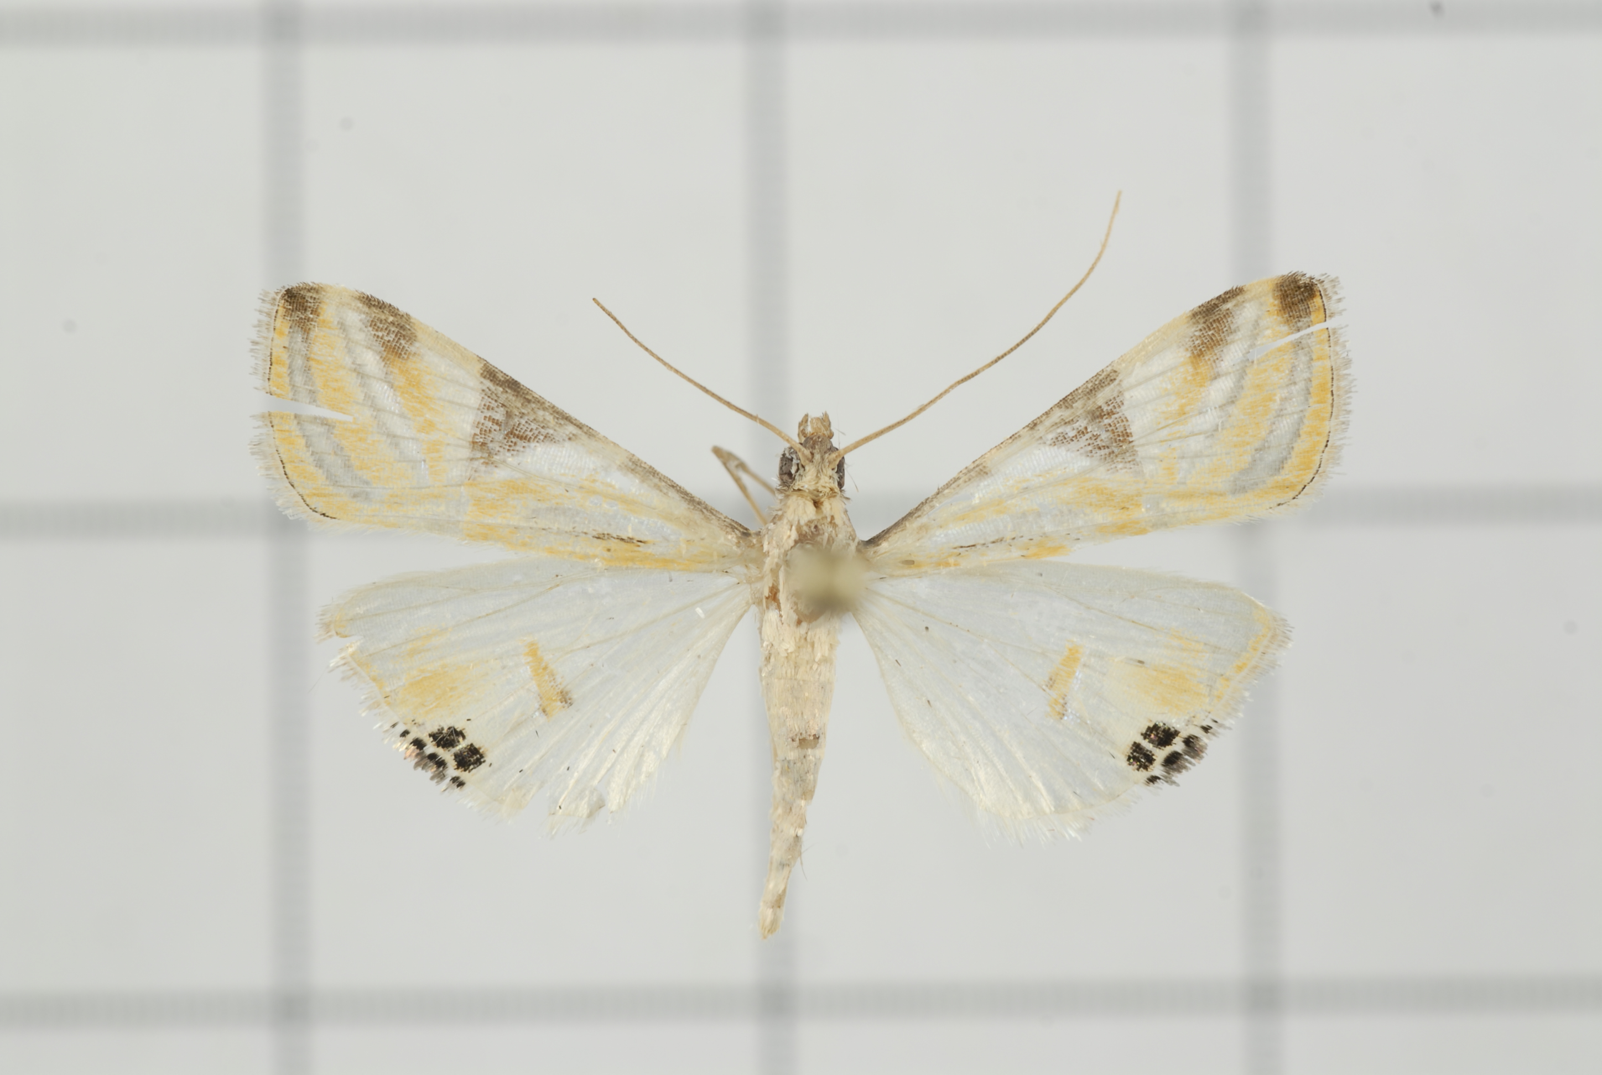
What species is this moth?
Talanga sexpunctalis
